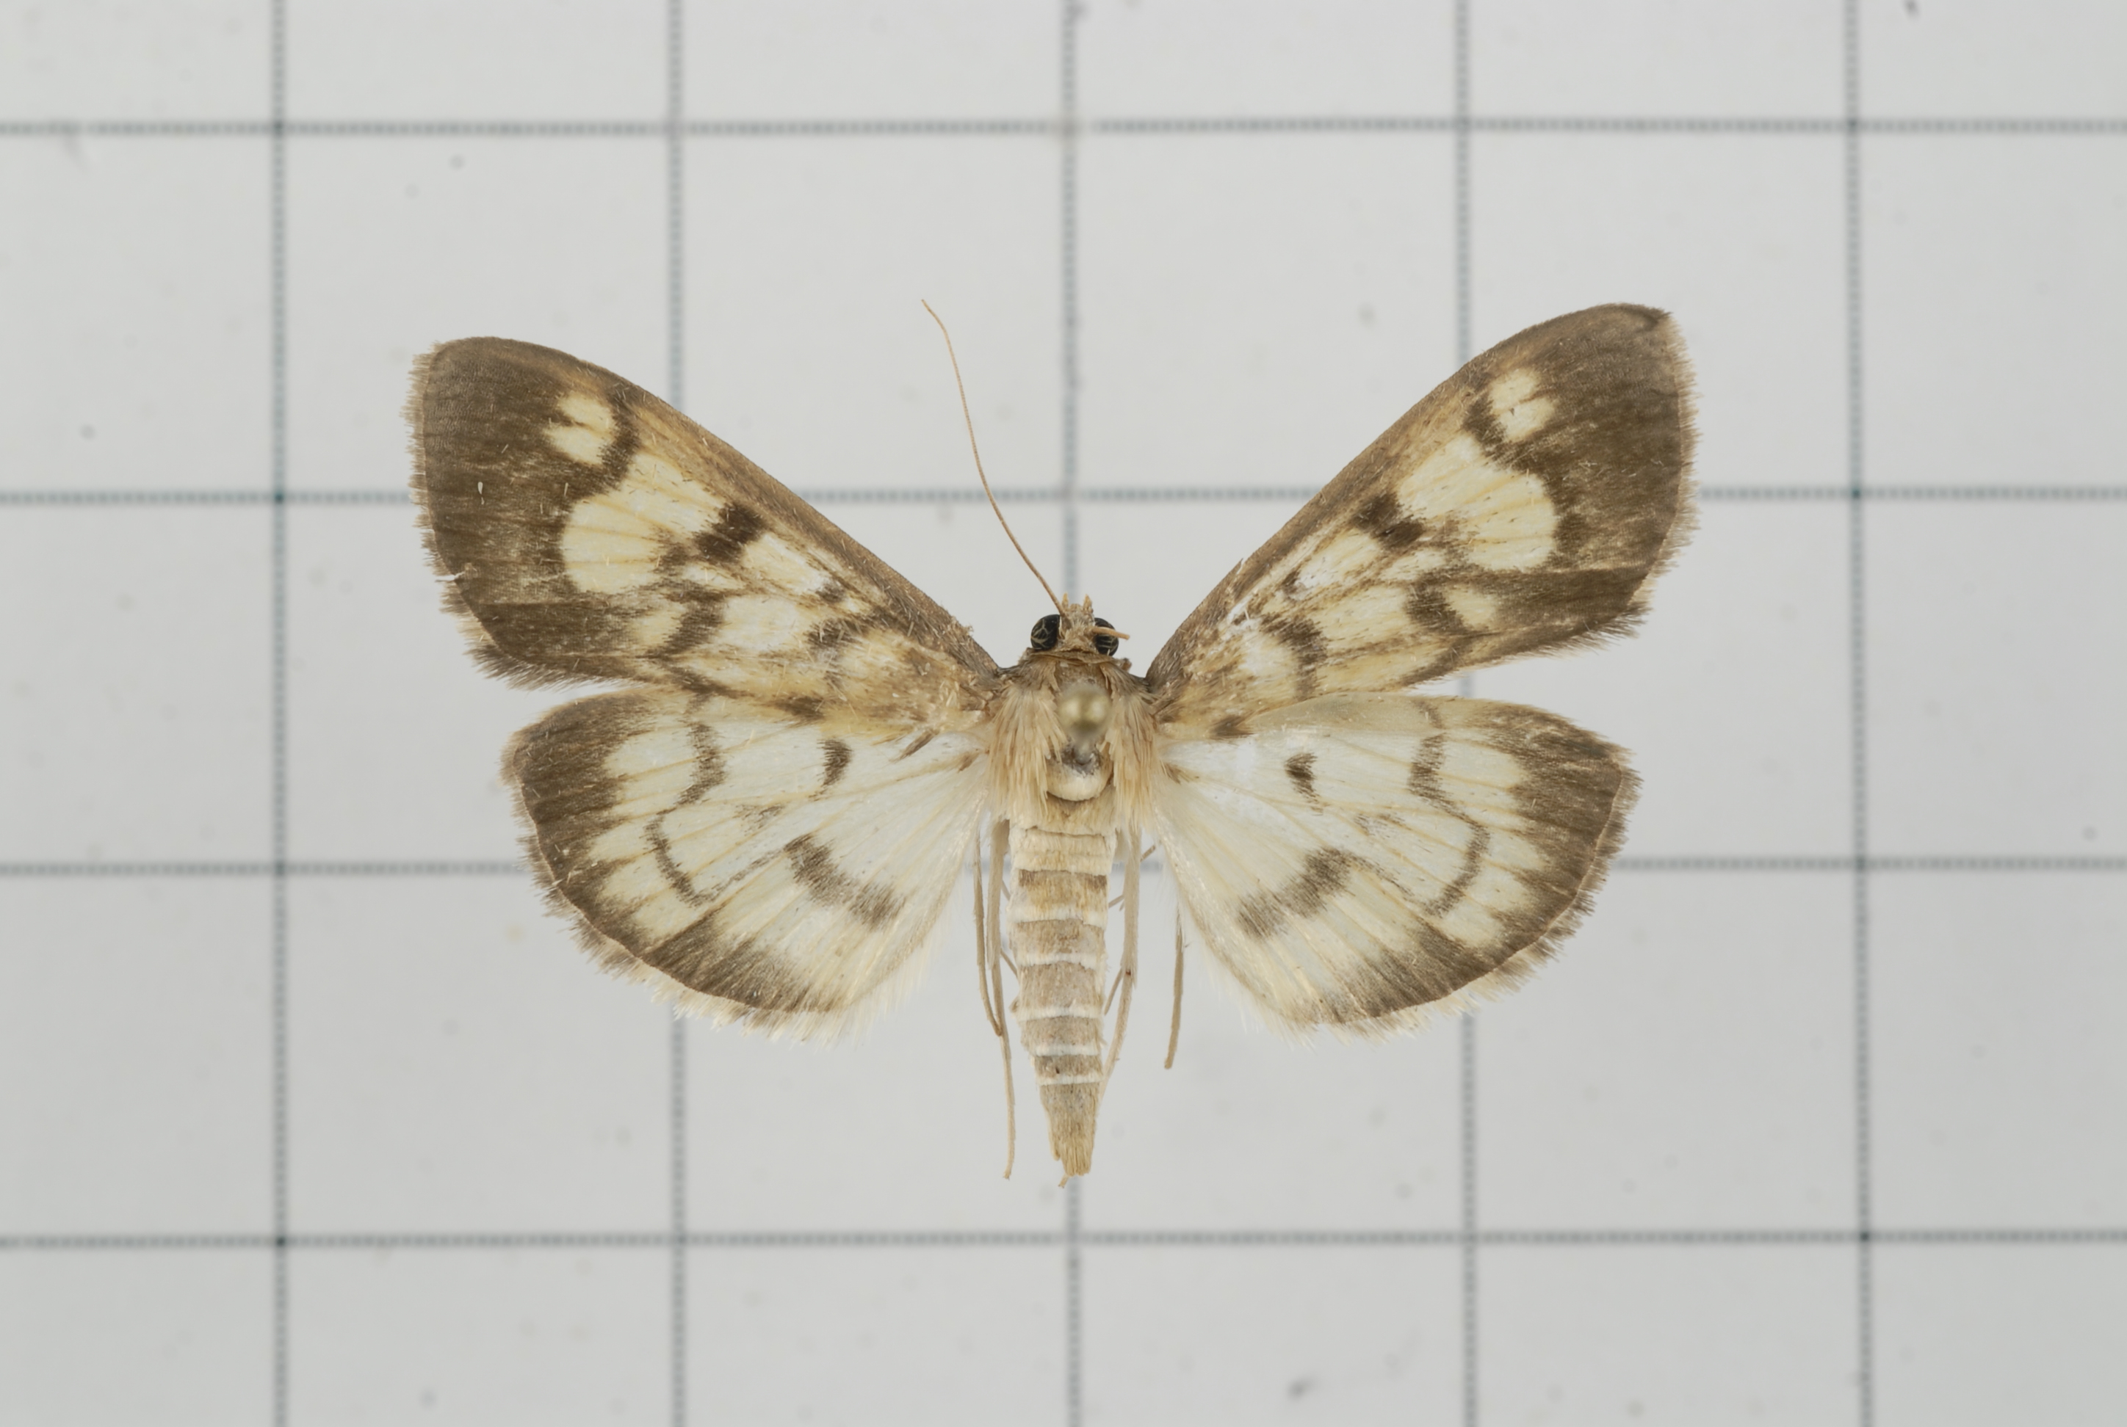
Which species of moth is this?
Syllepte taiwanalis
